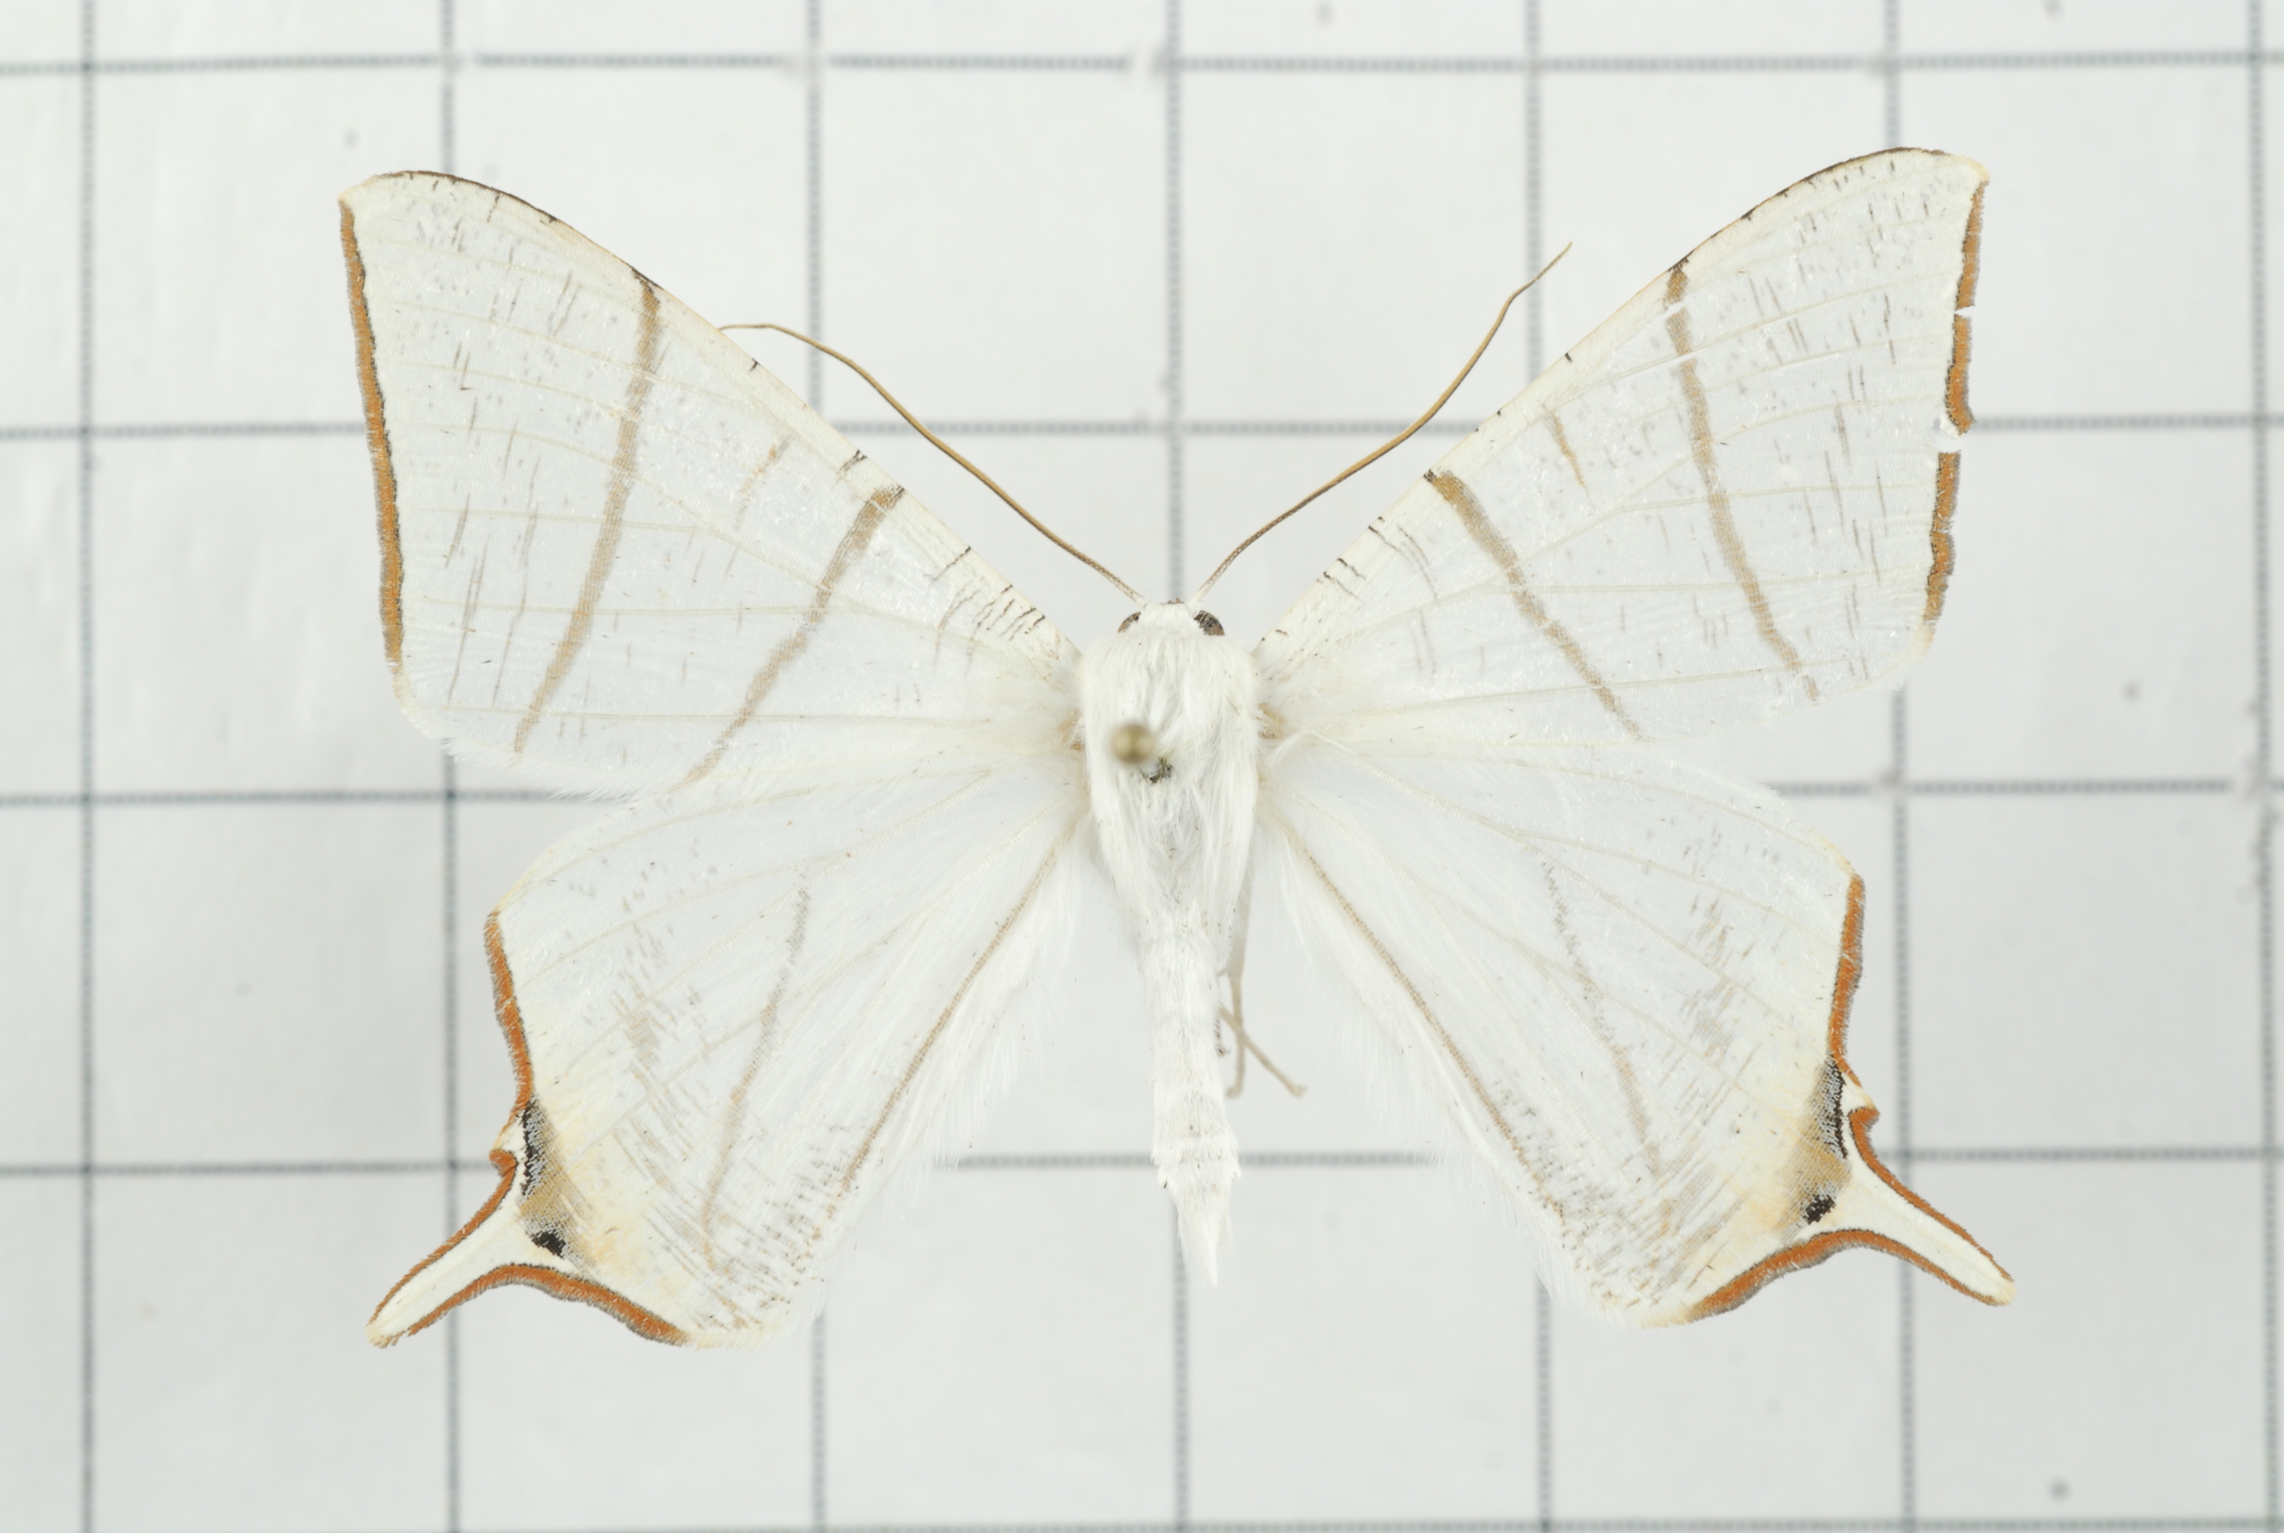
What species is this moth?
Ourapteryx clara formosana
